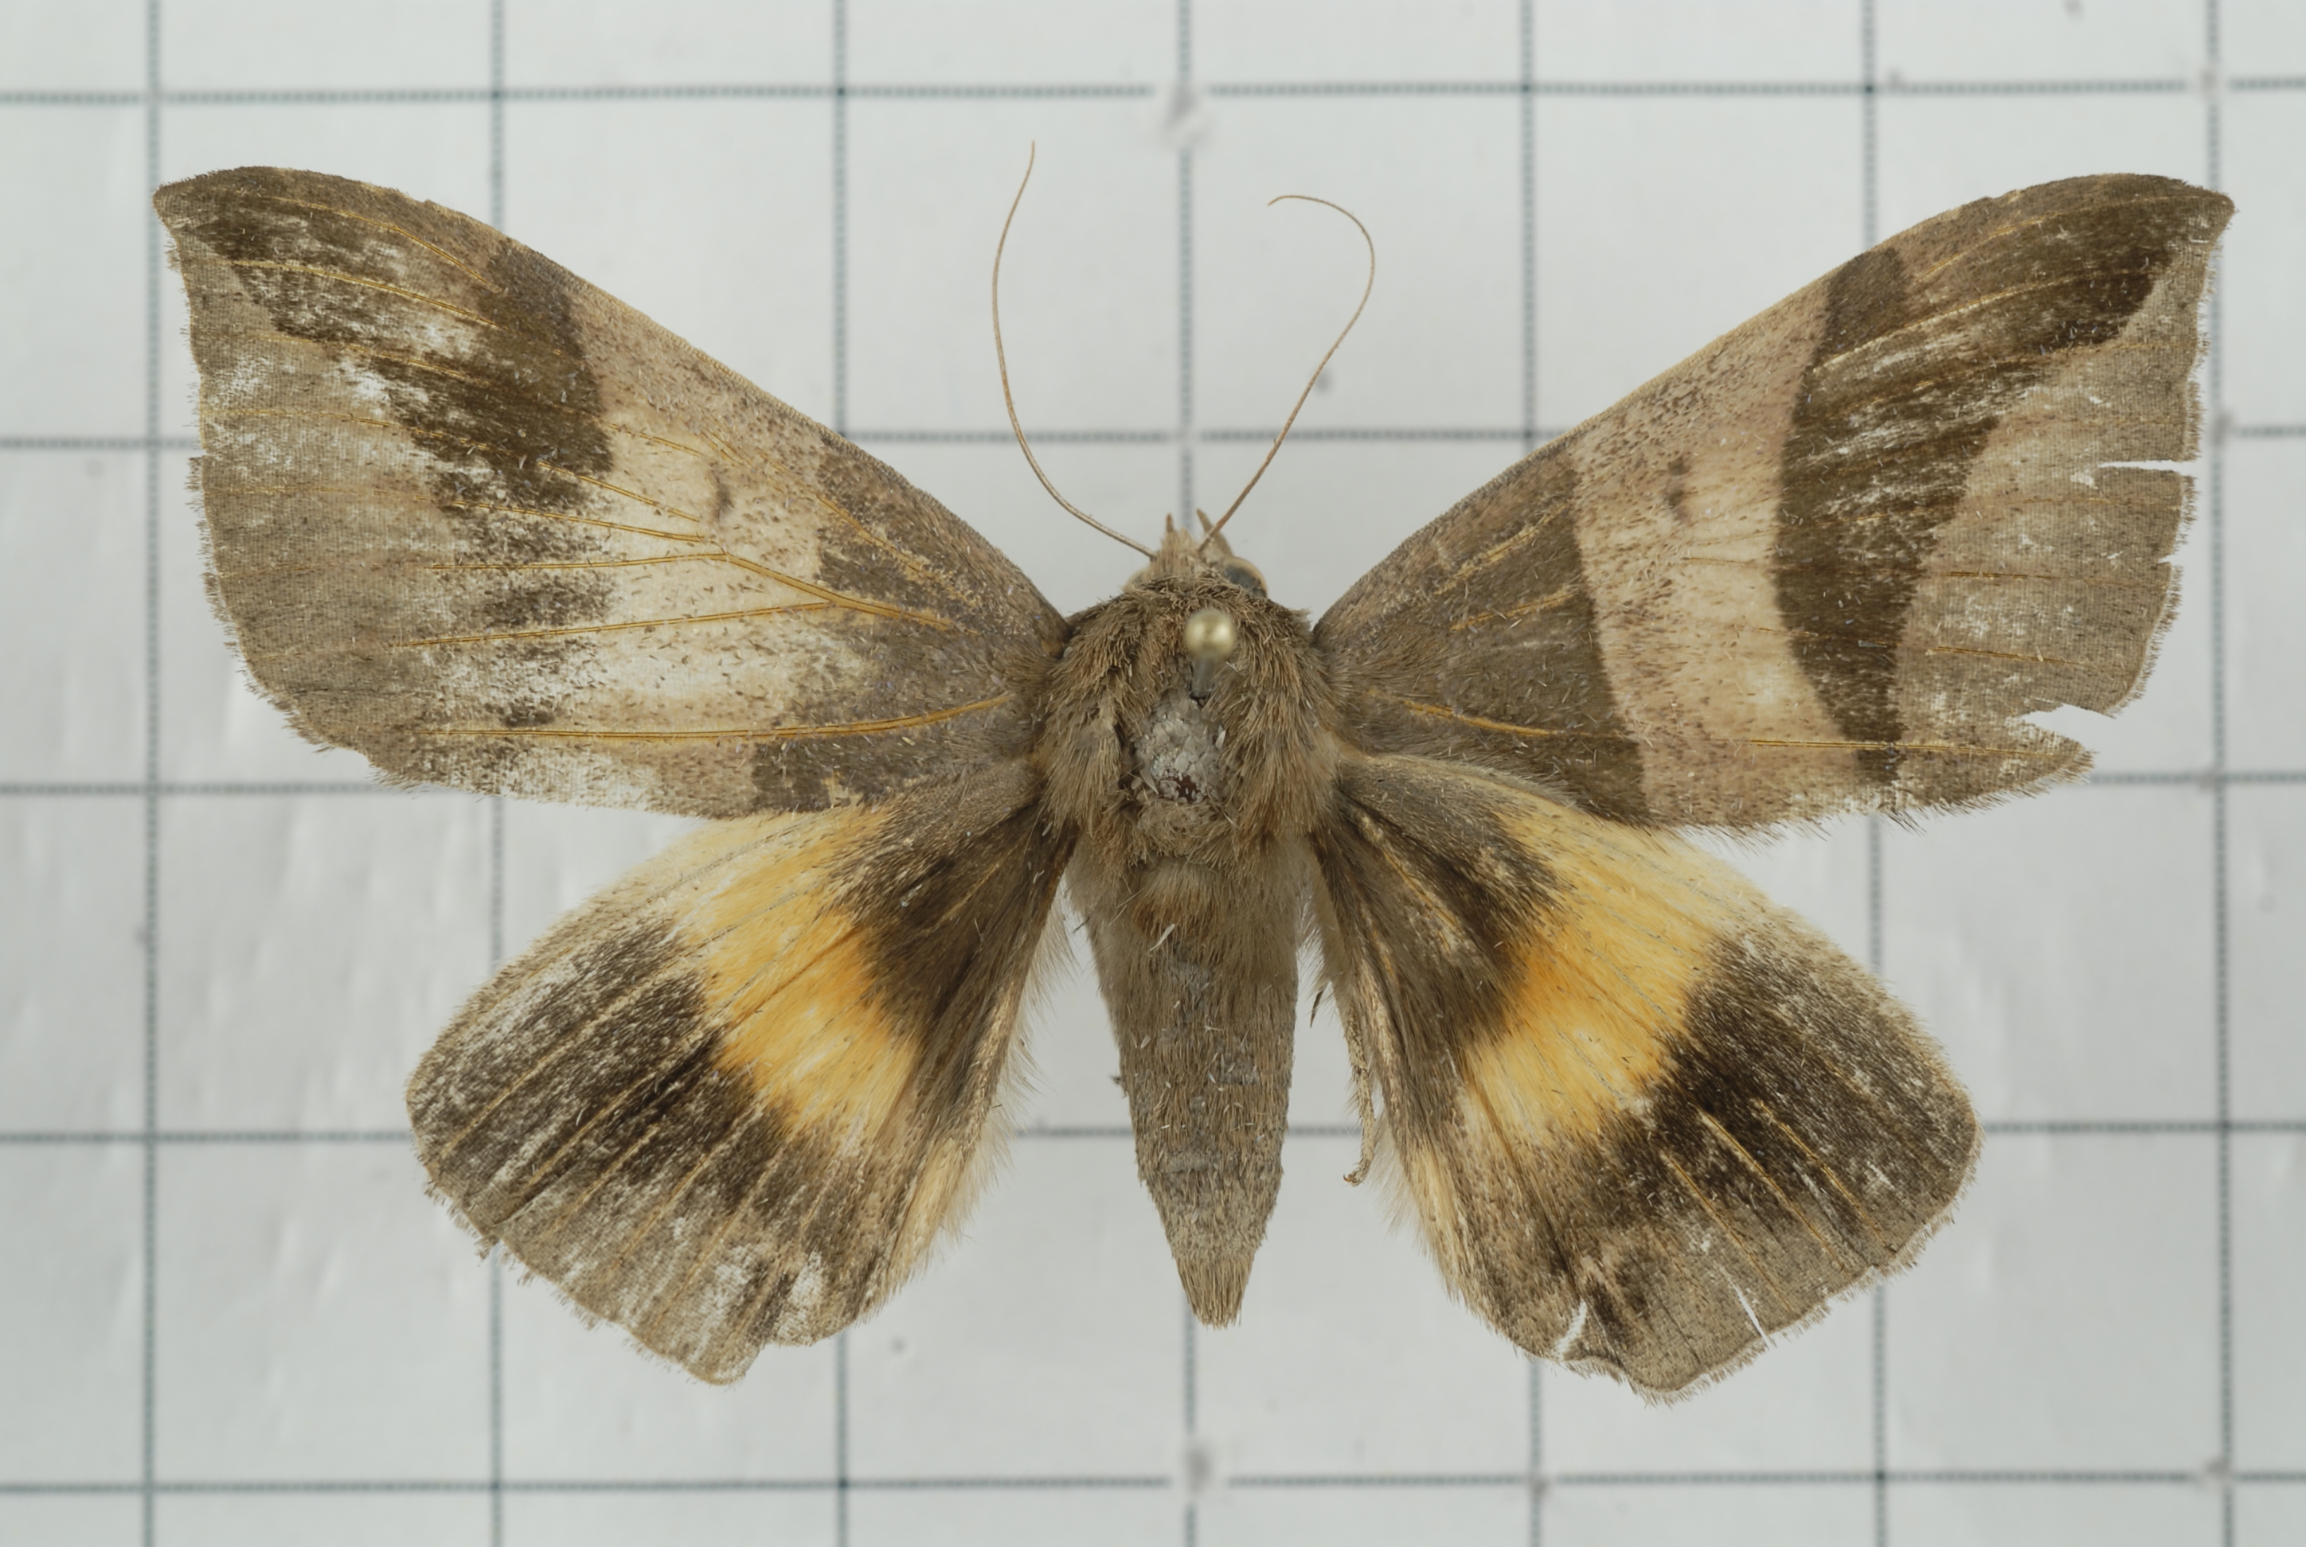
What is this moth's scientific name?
Bastilla fulvotaenia
